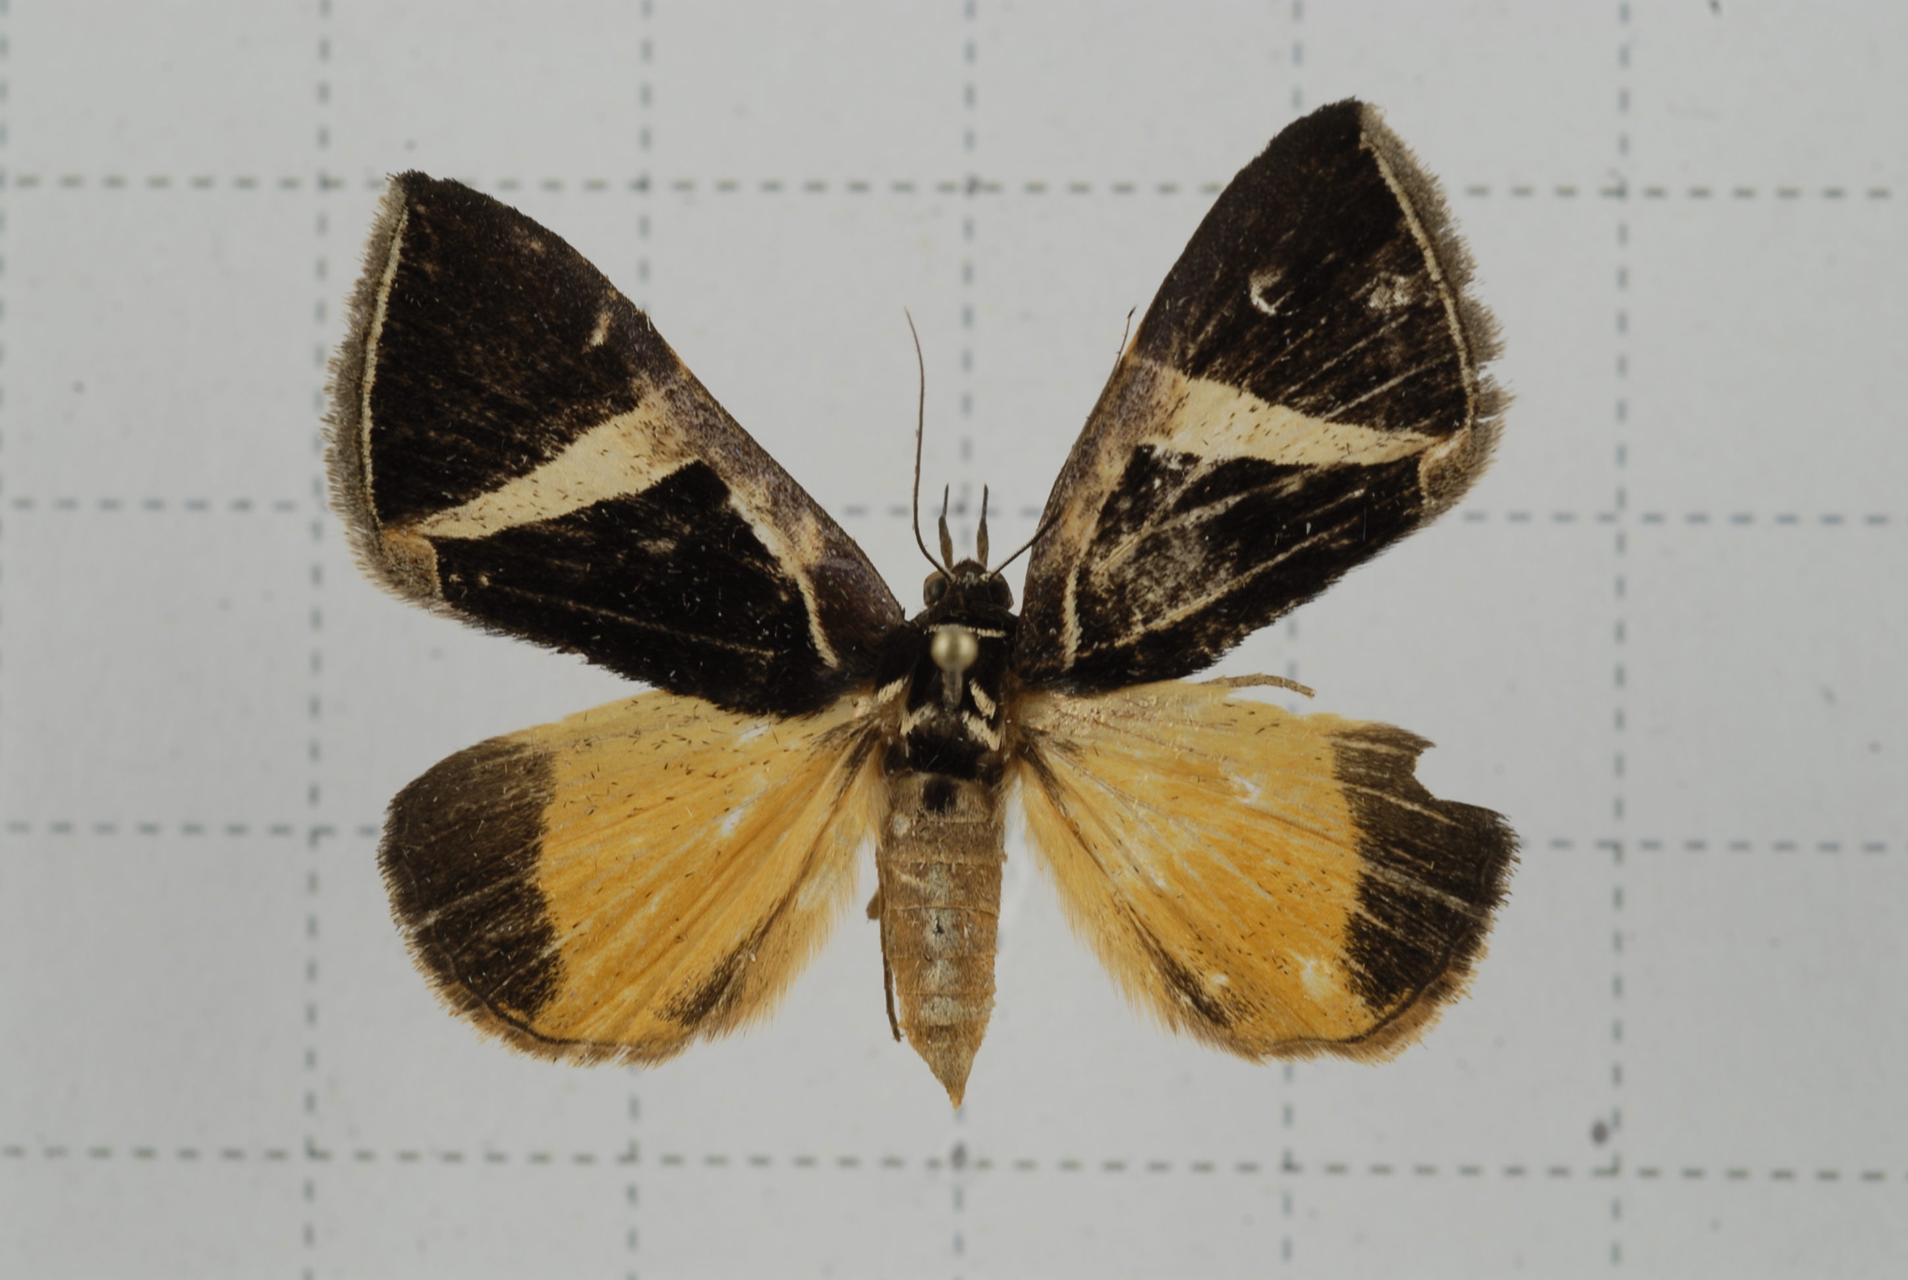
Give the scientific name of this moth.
Fodina contigua
